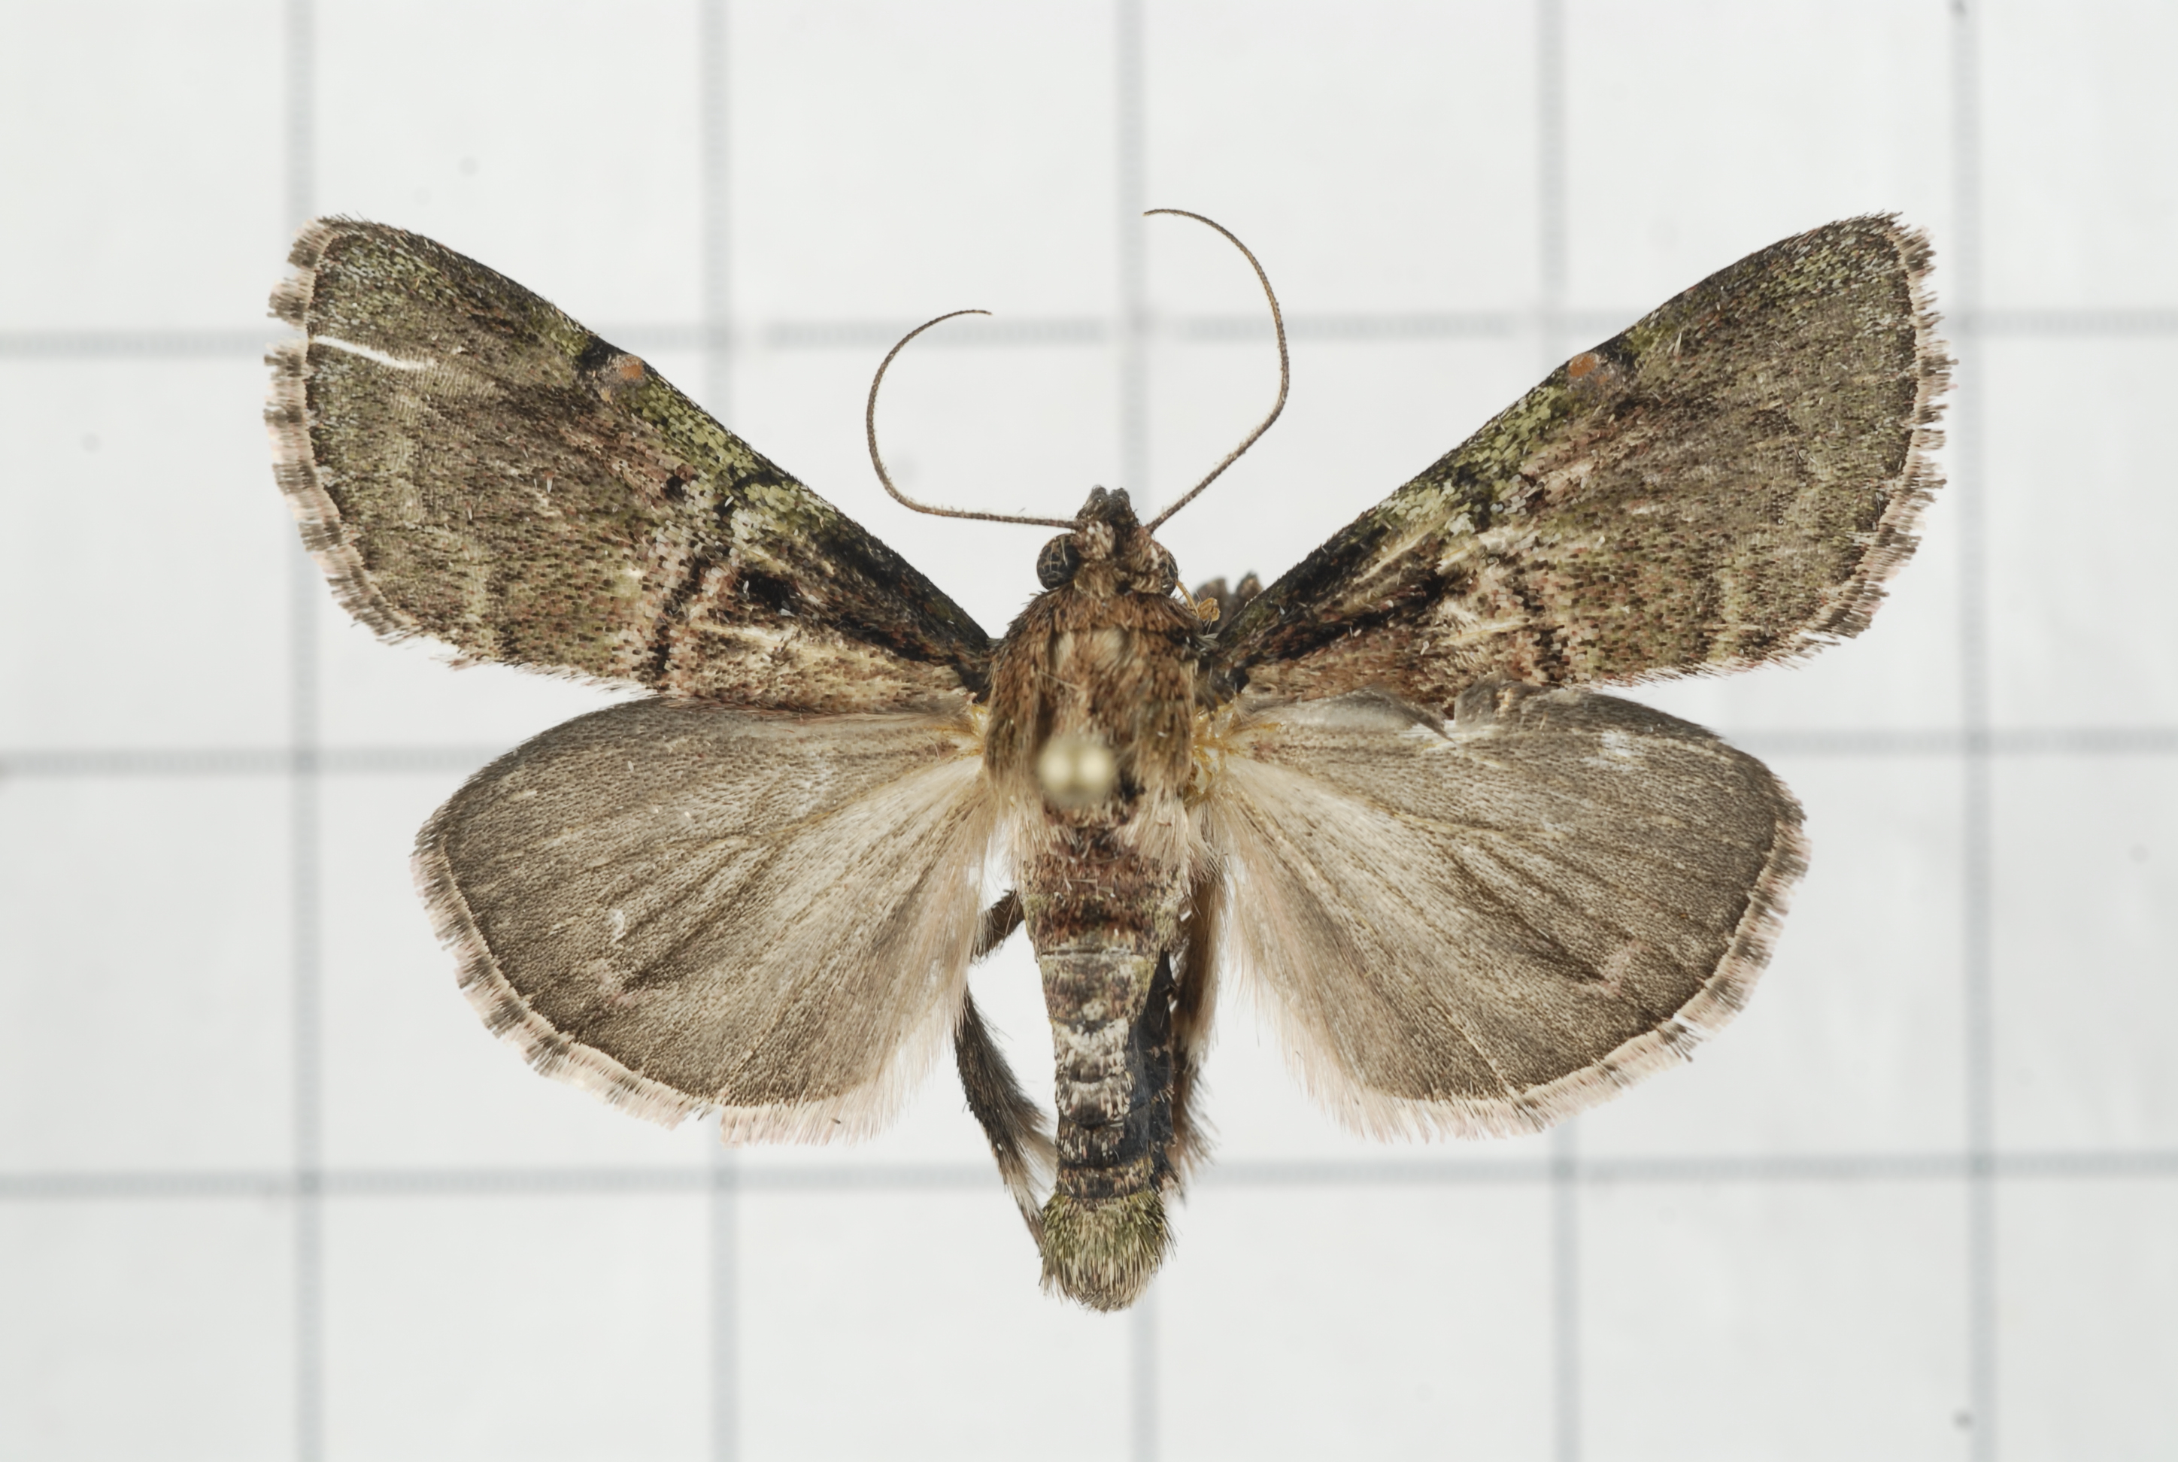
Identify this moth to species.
Locastra muscosalis
